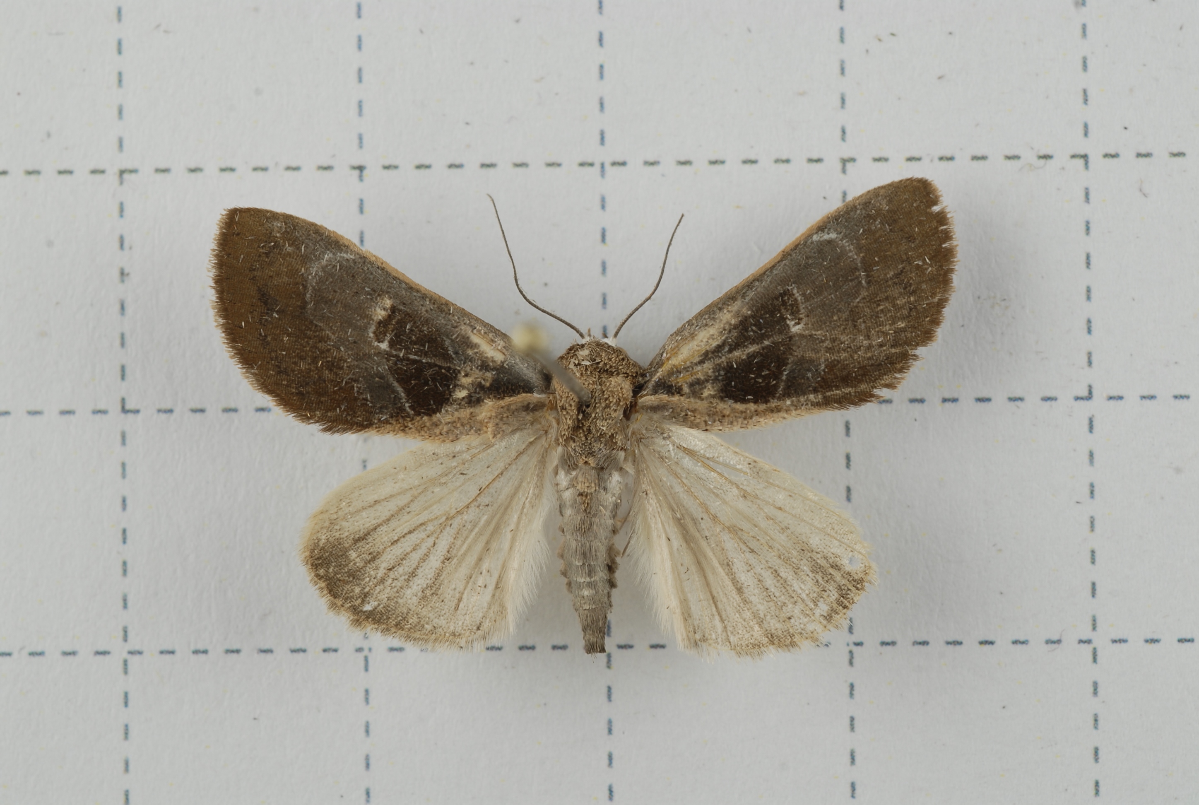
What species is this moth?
Westermannia elliptica elliptica
